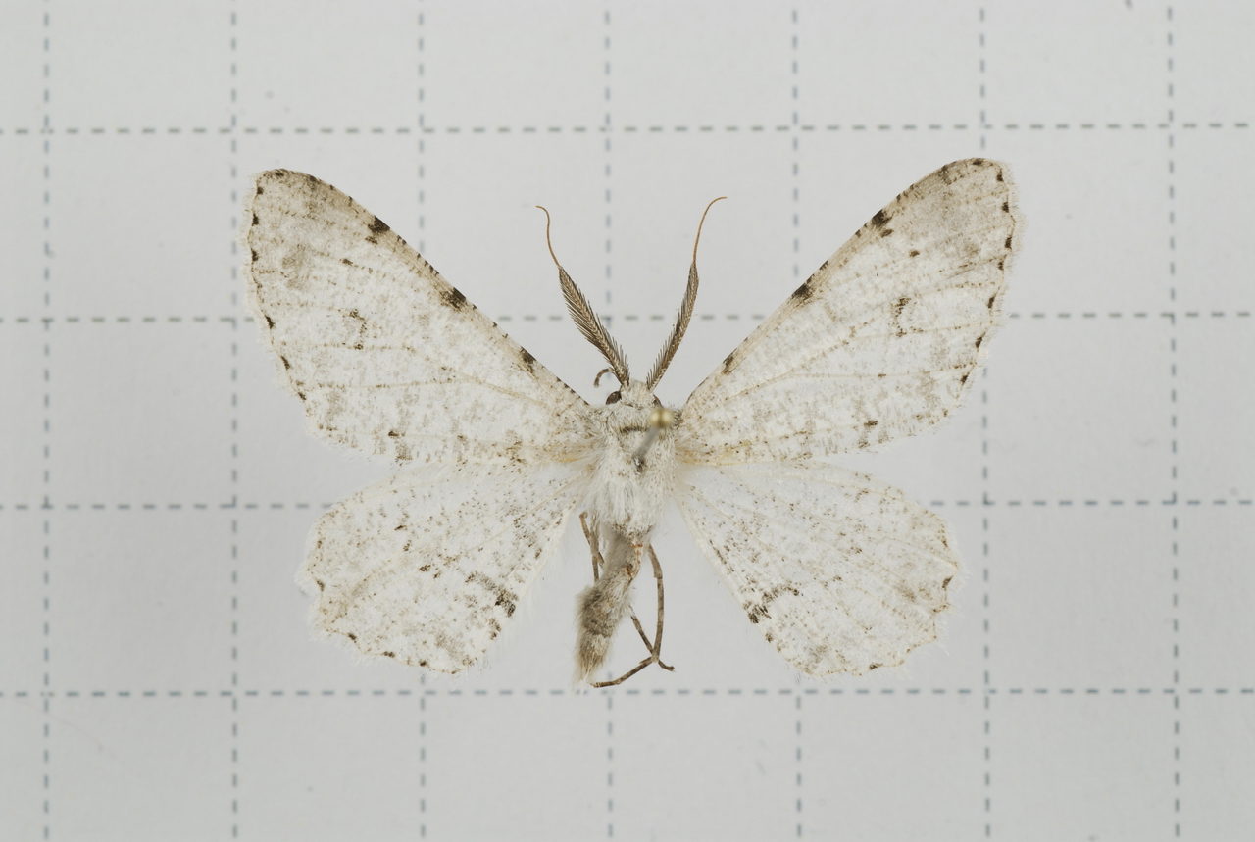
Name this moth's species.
Lassaba parvalbidaria parvalbidaria
